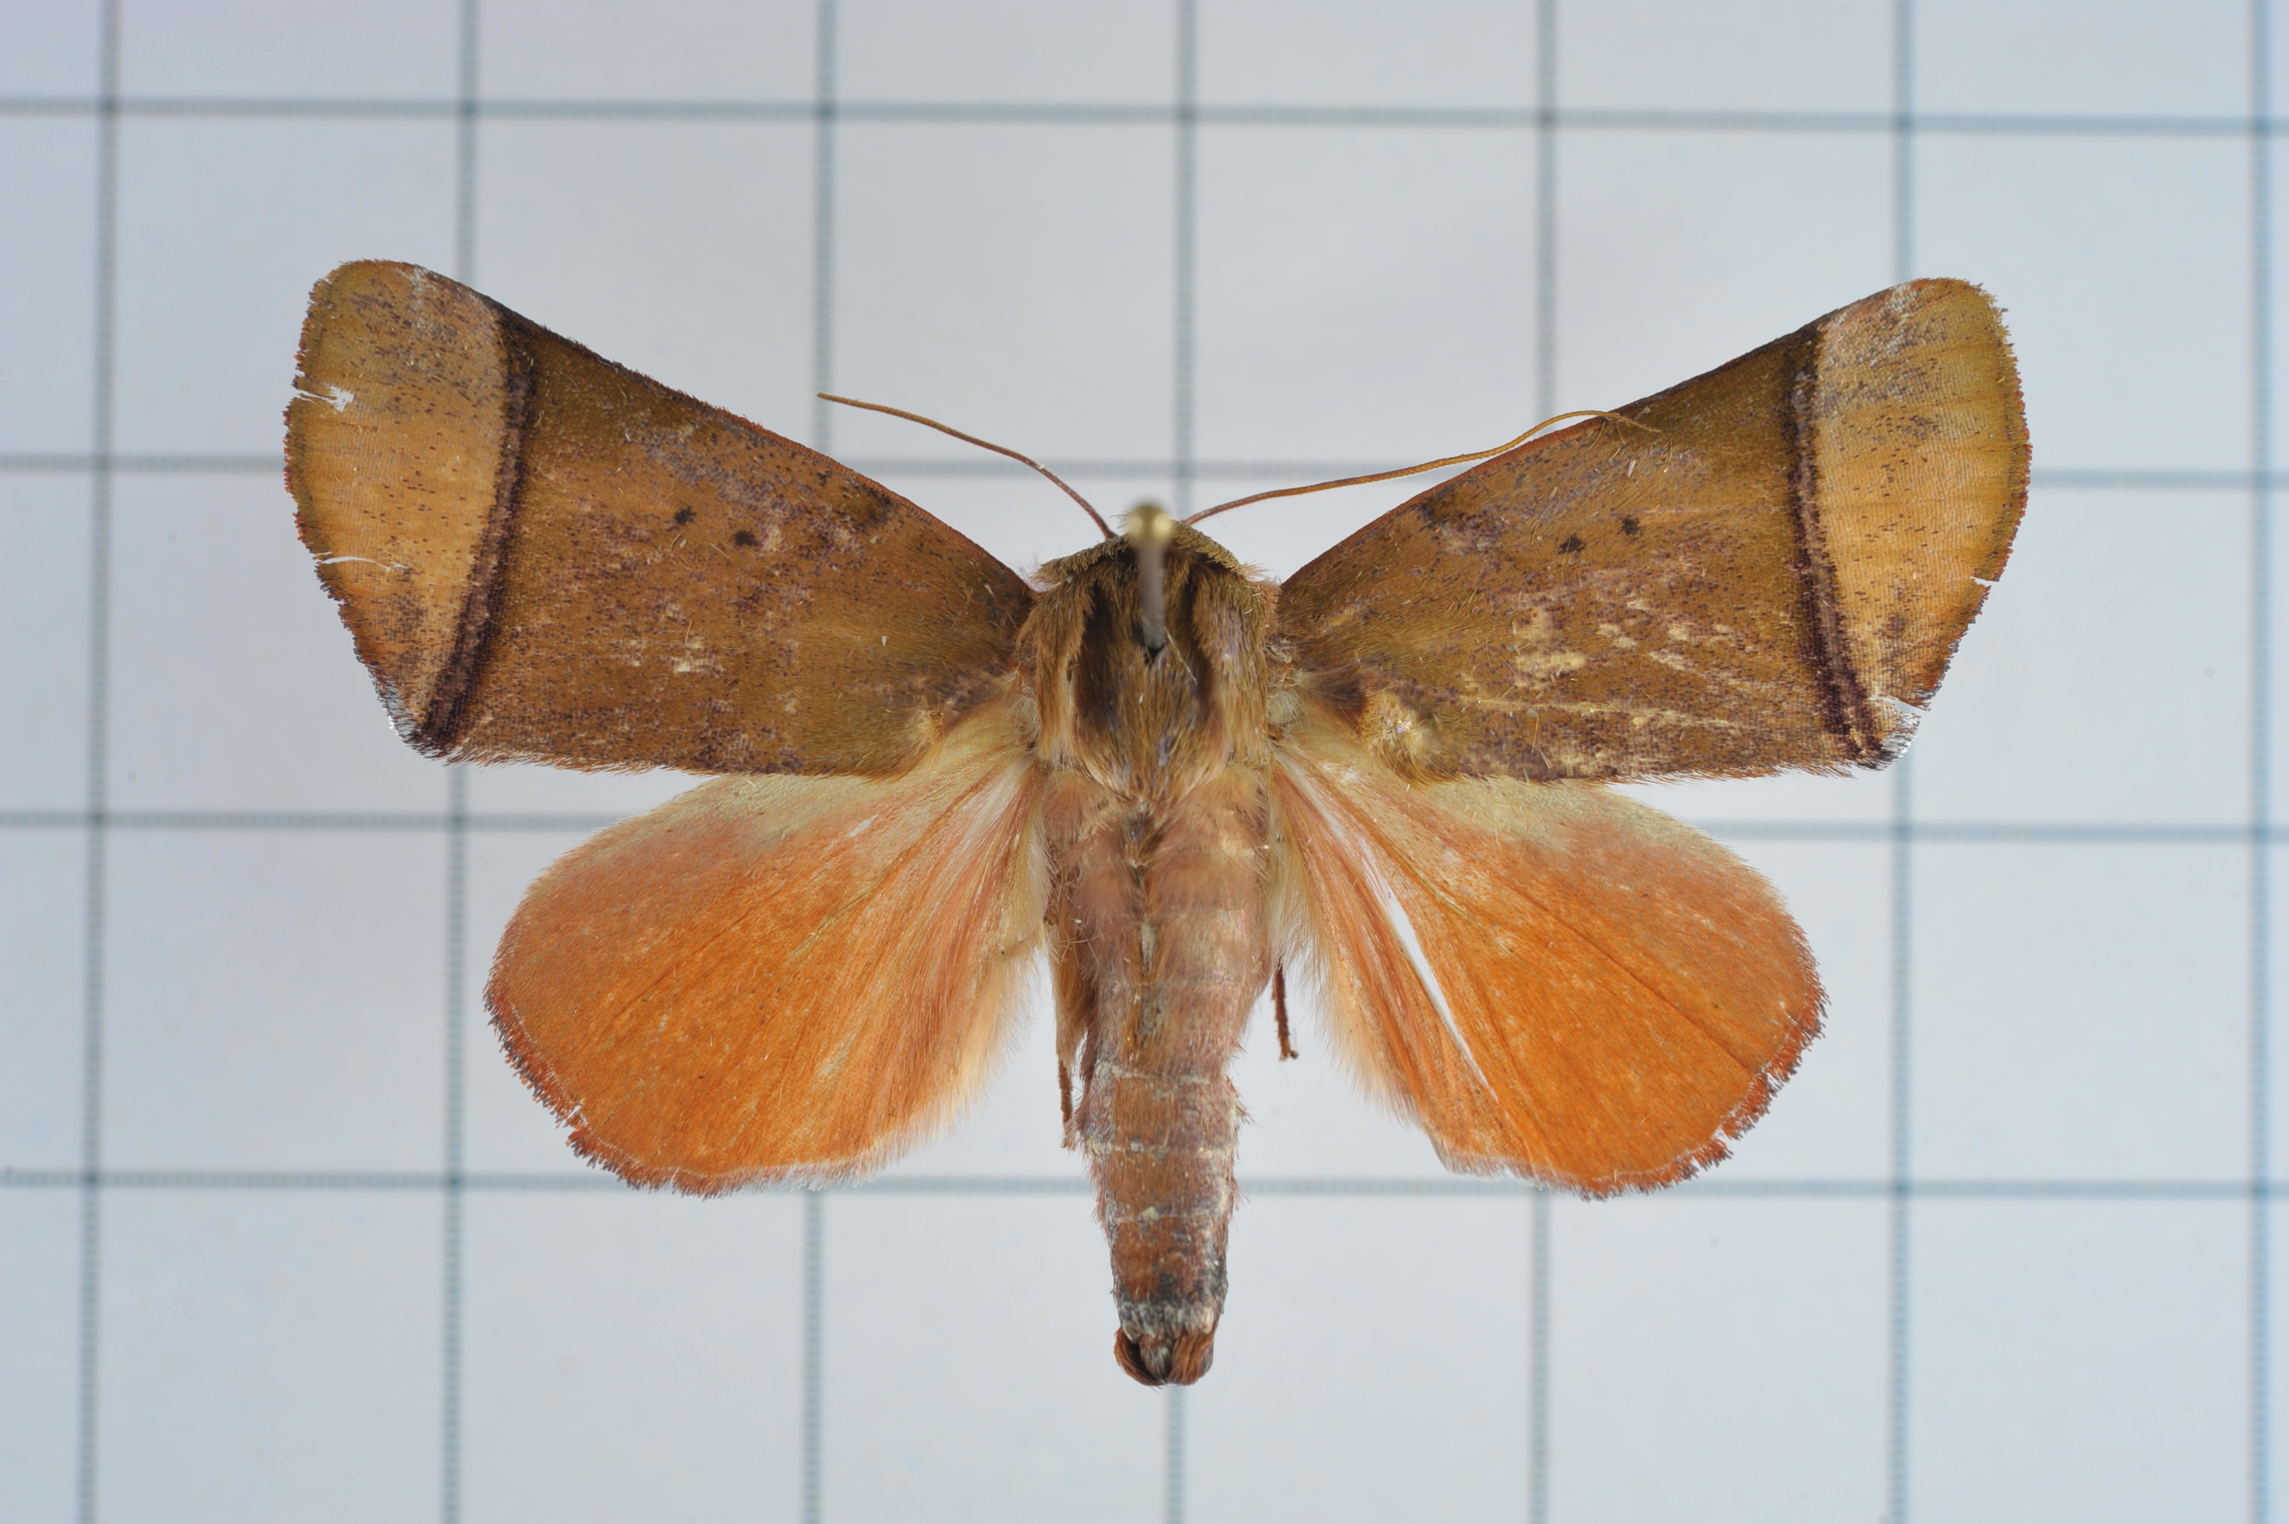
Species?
Carea varipes varipes
